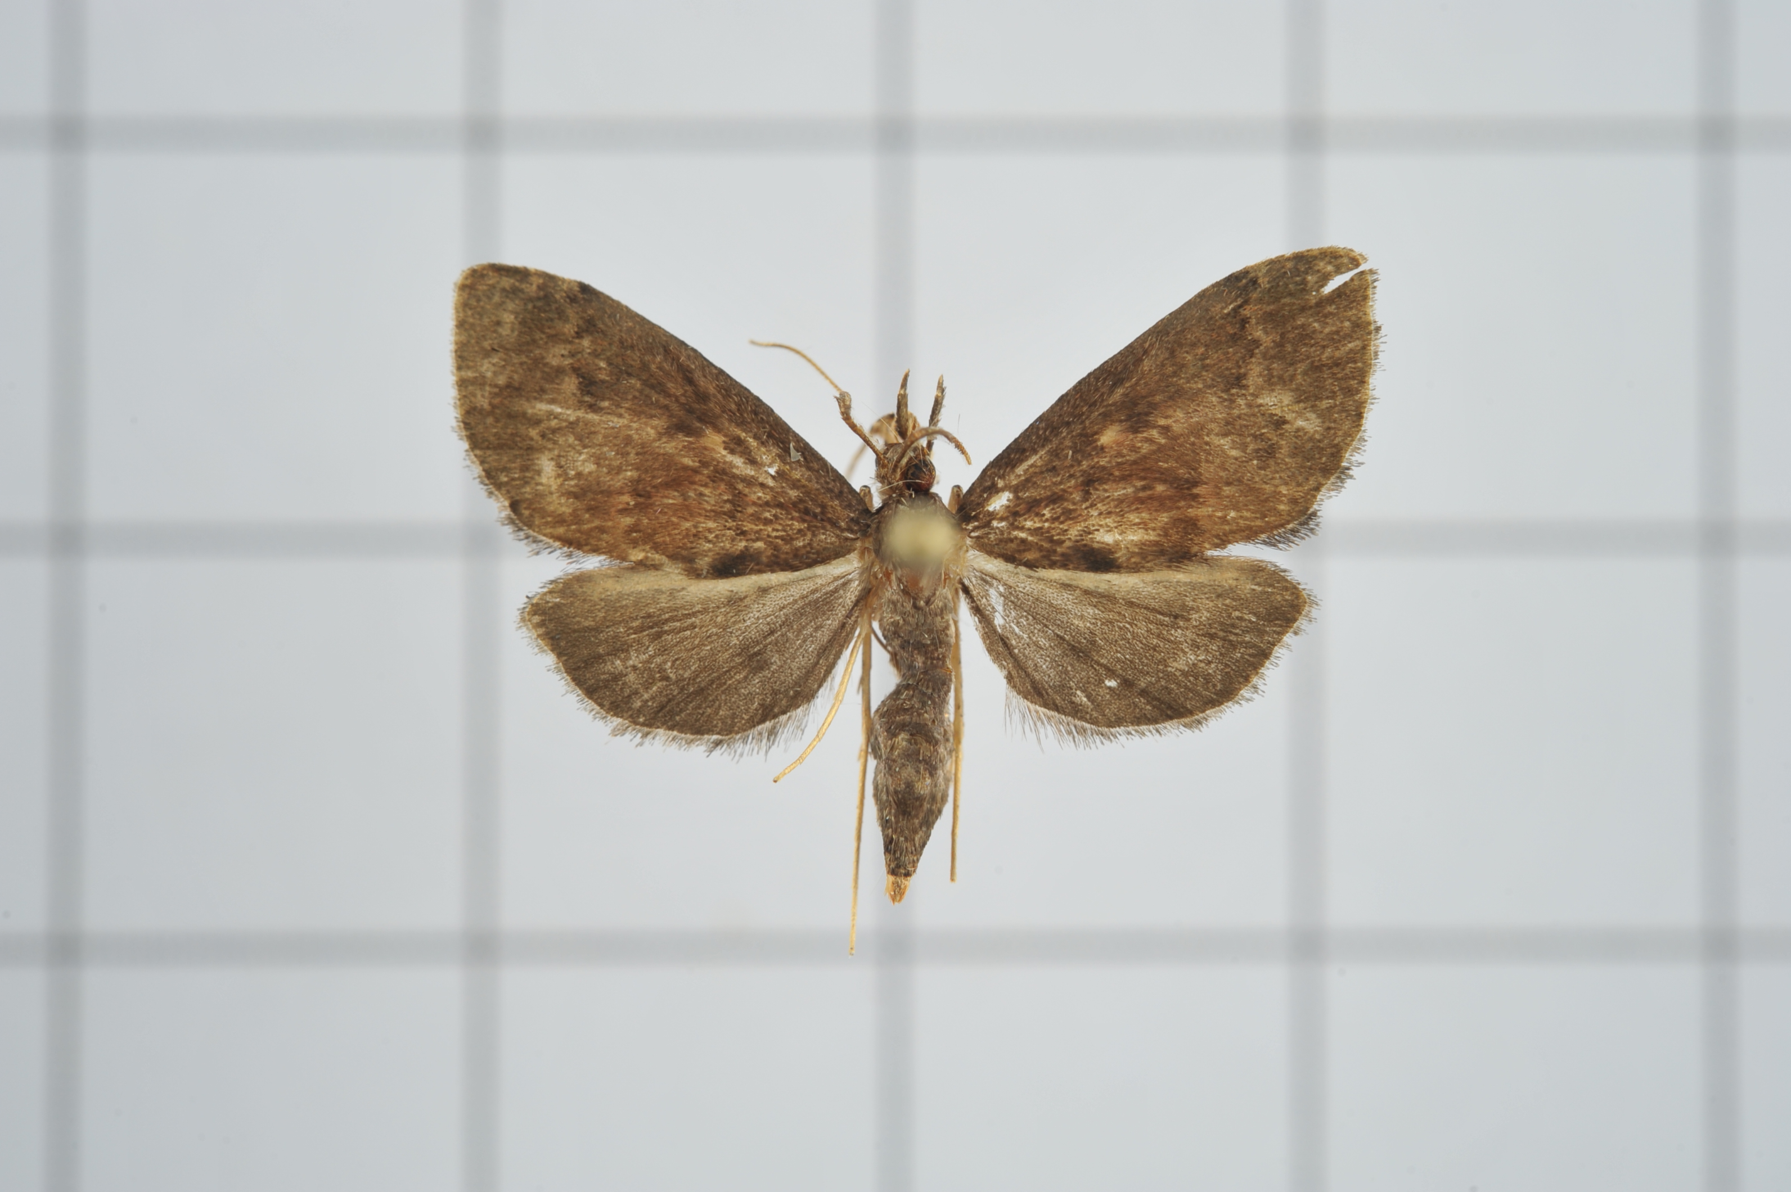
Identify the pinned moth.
Camptomastix hisbonalis
